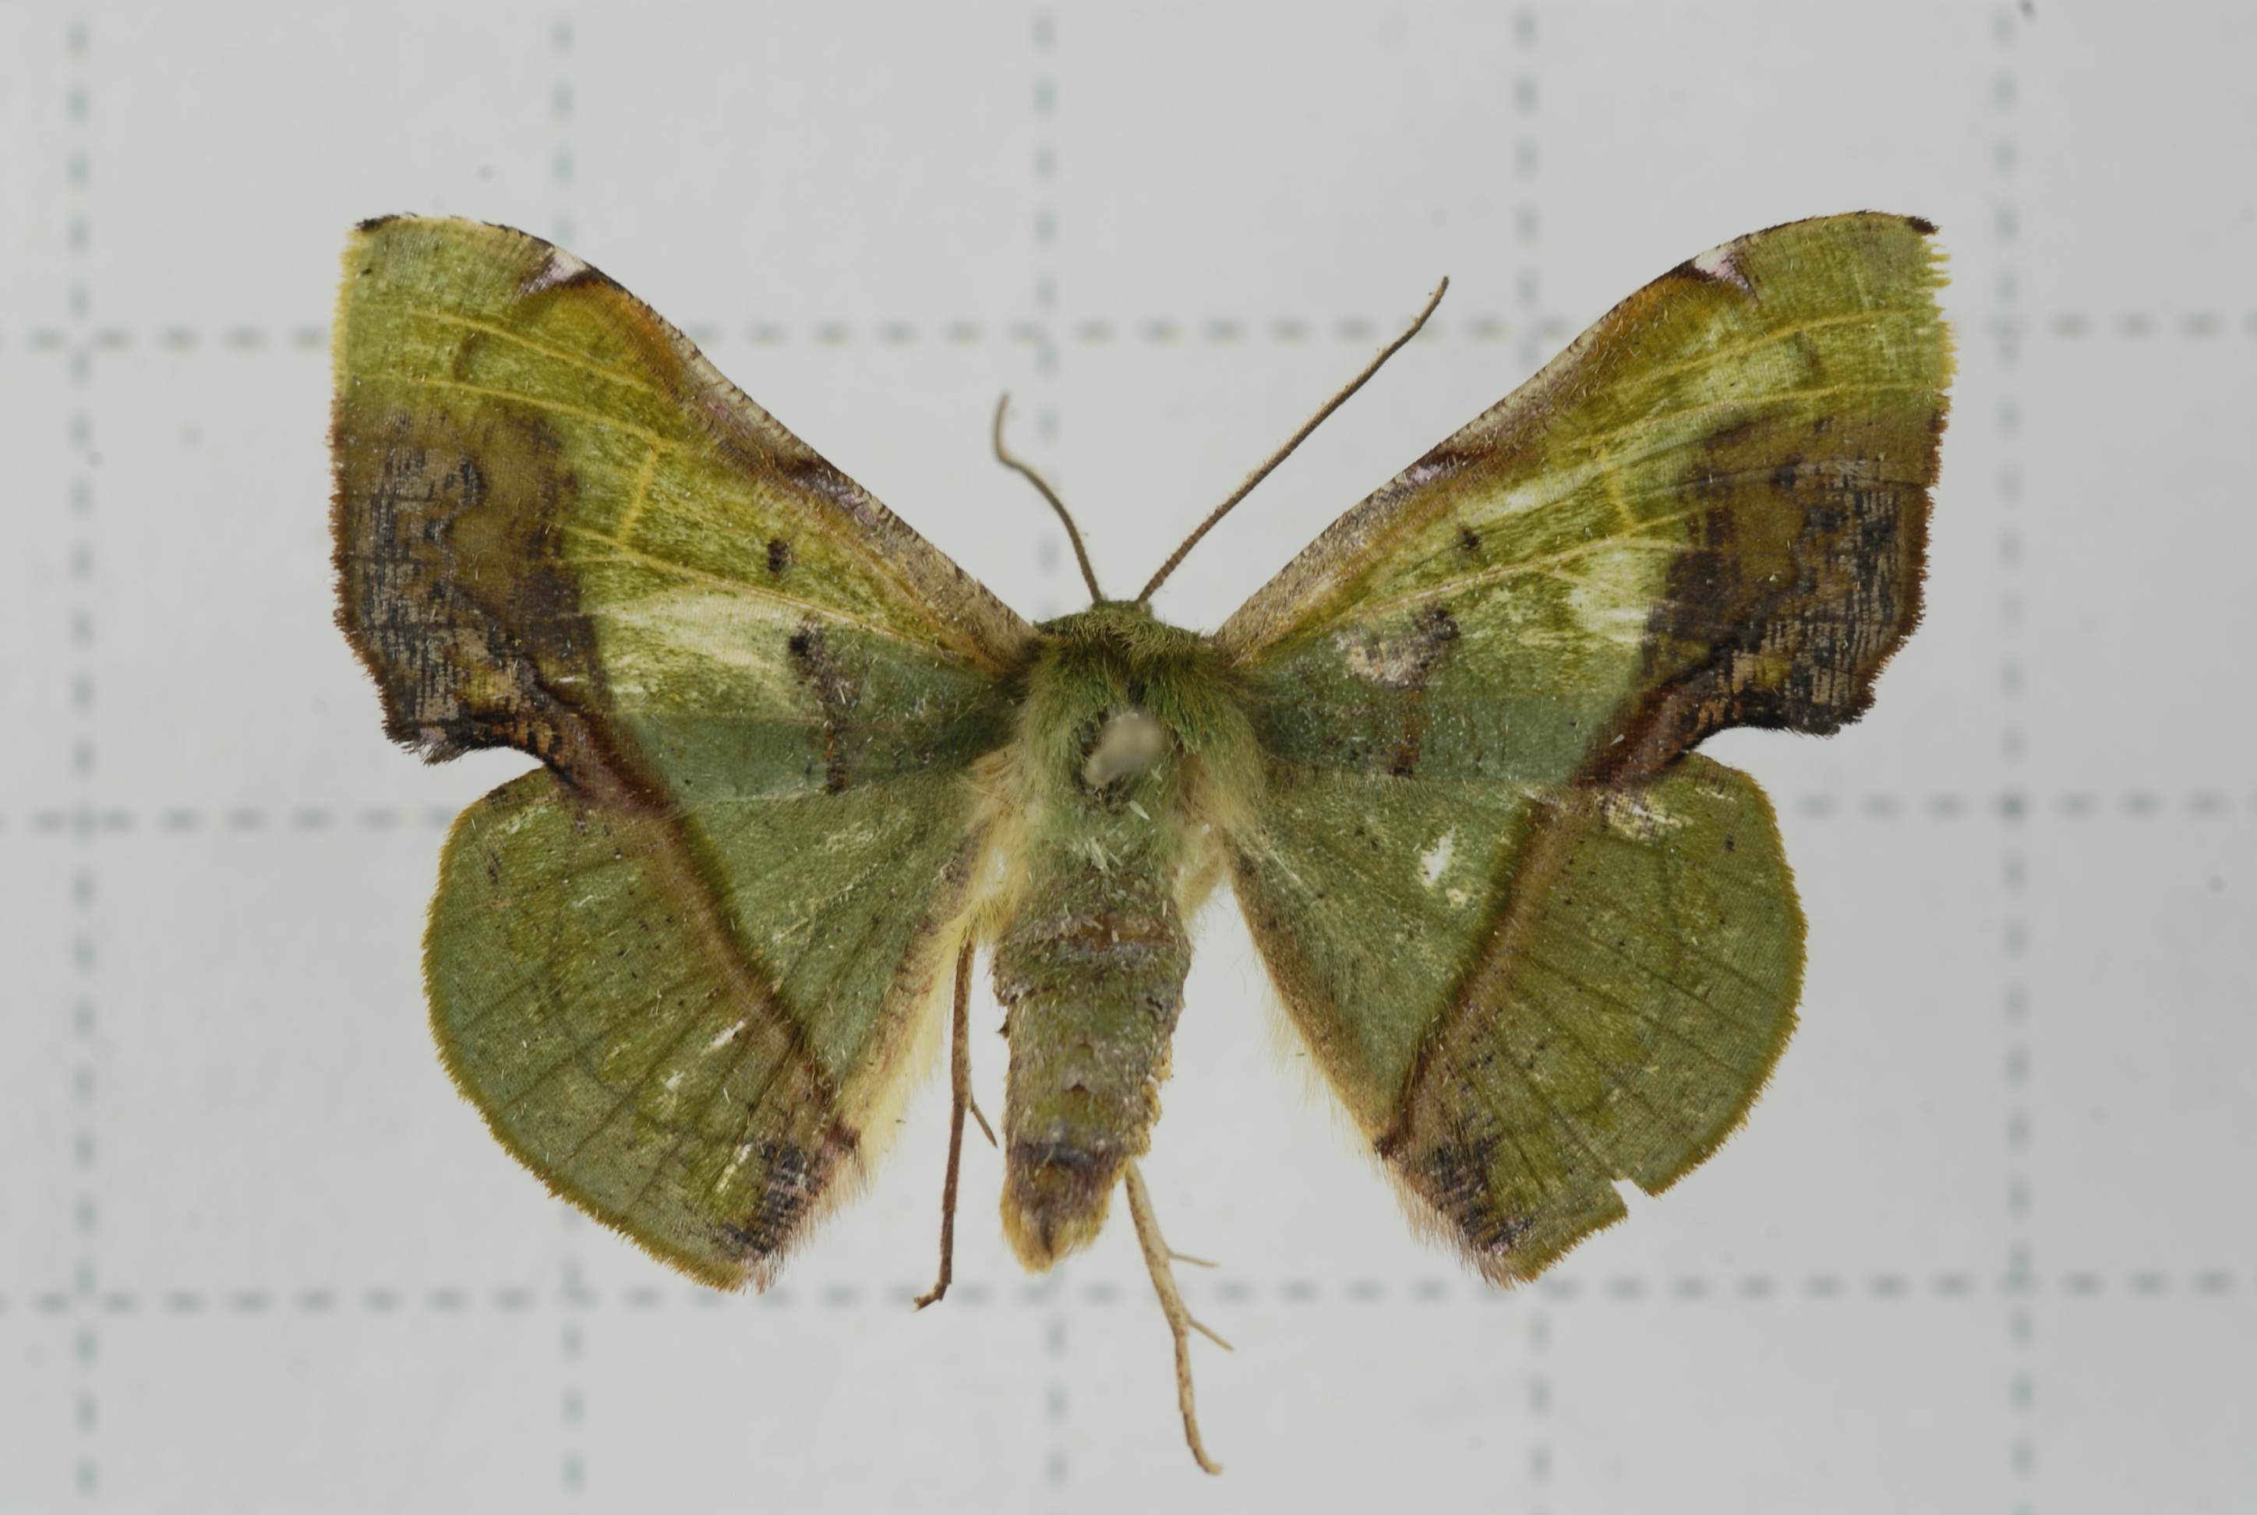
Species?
Fascellina plagiata
